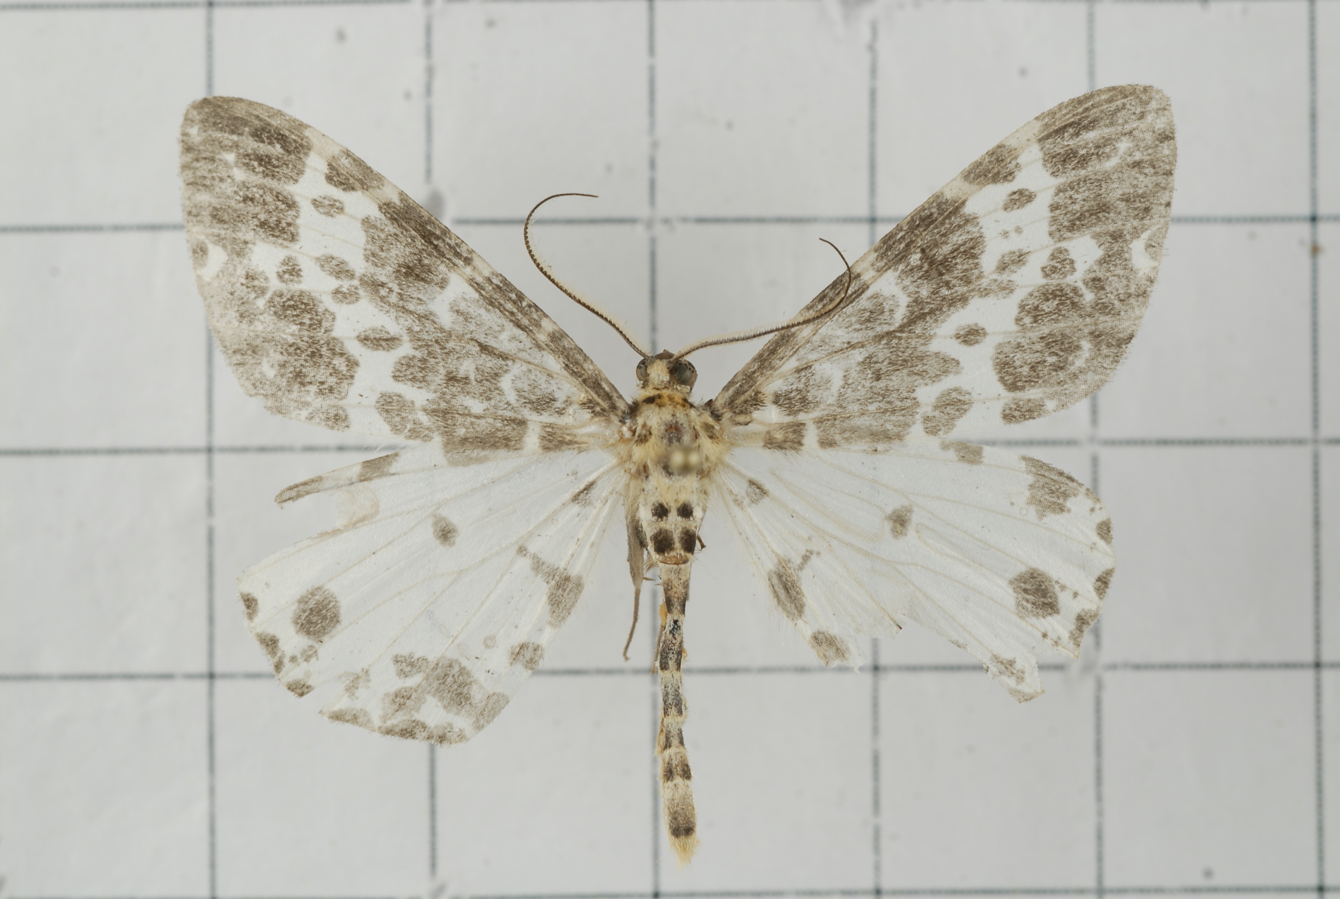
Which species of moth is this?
Dilophodes elegans khasiana
